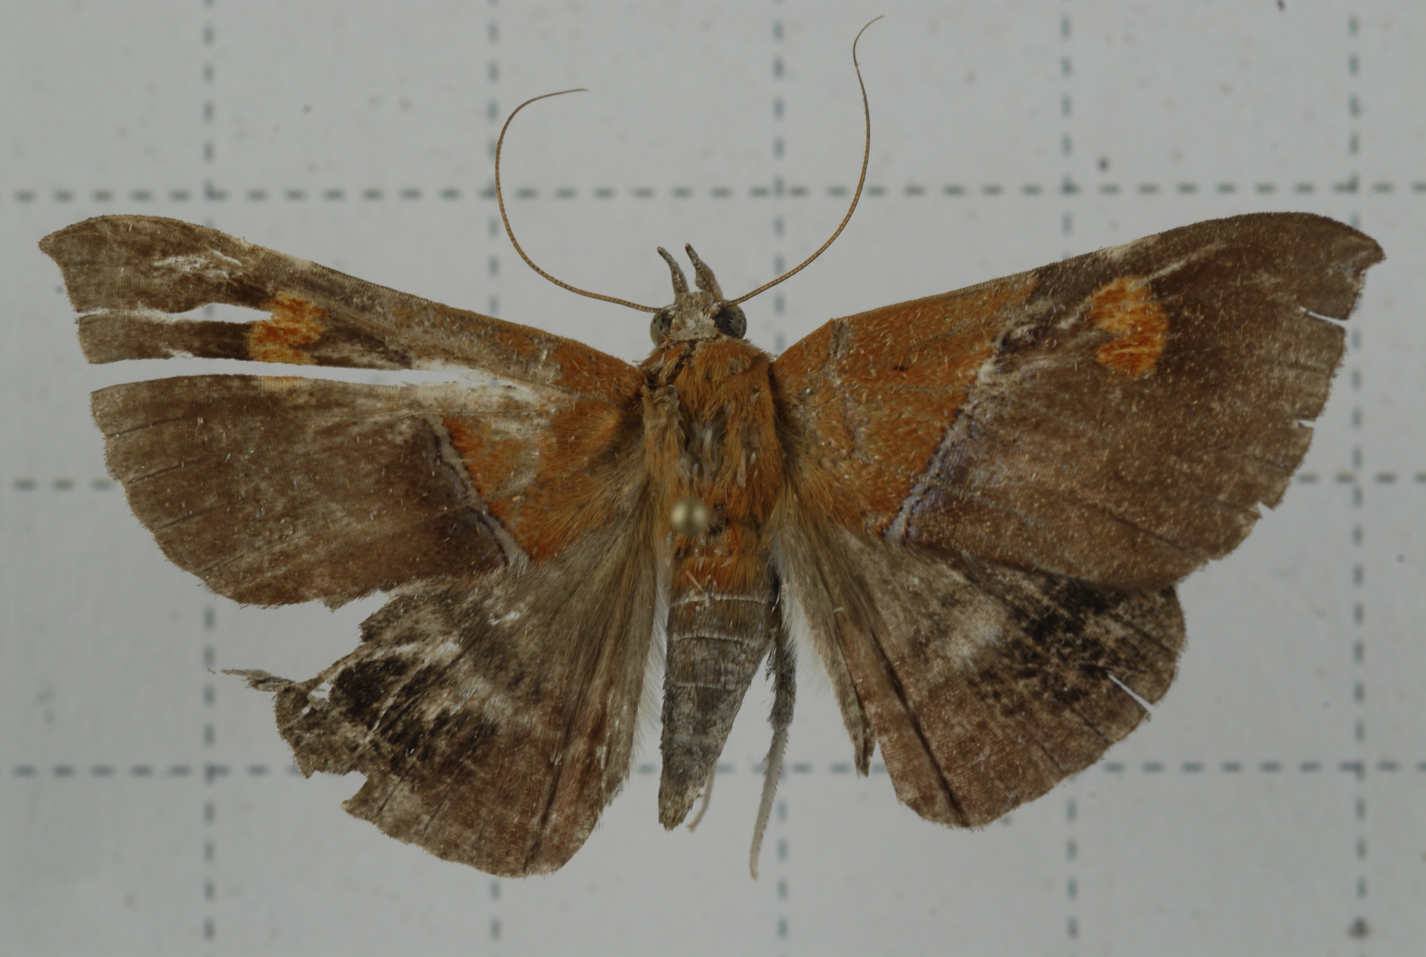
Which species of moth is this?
Sympis rufibasis
